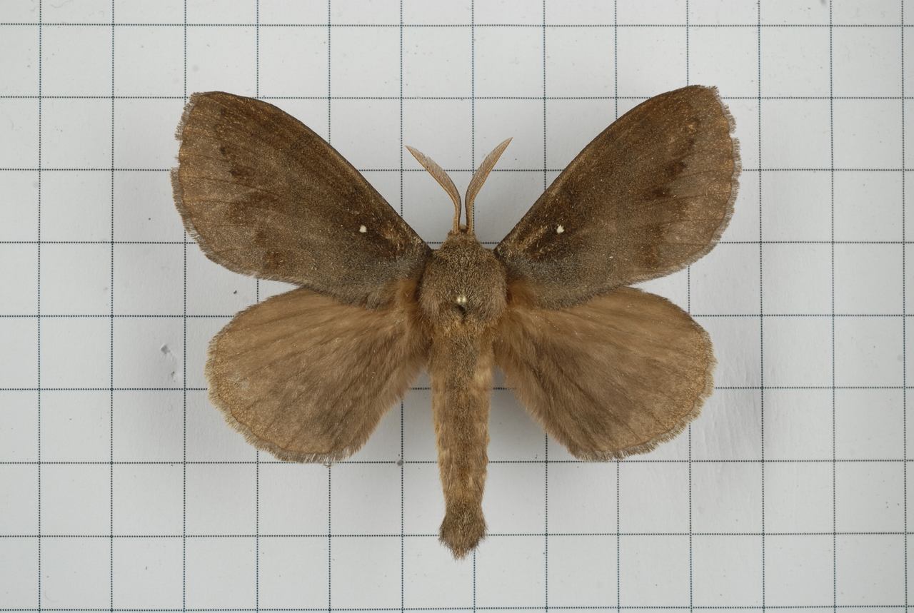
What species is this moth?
Kunugia undans metanastroides
